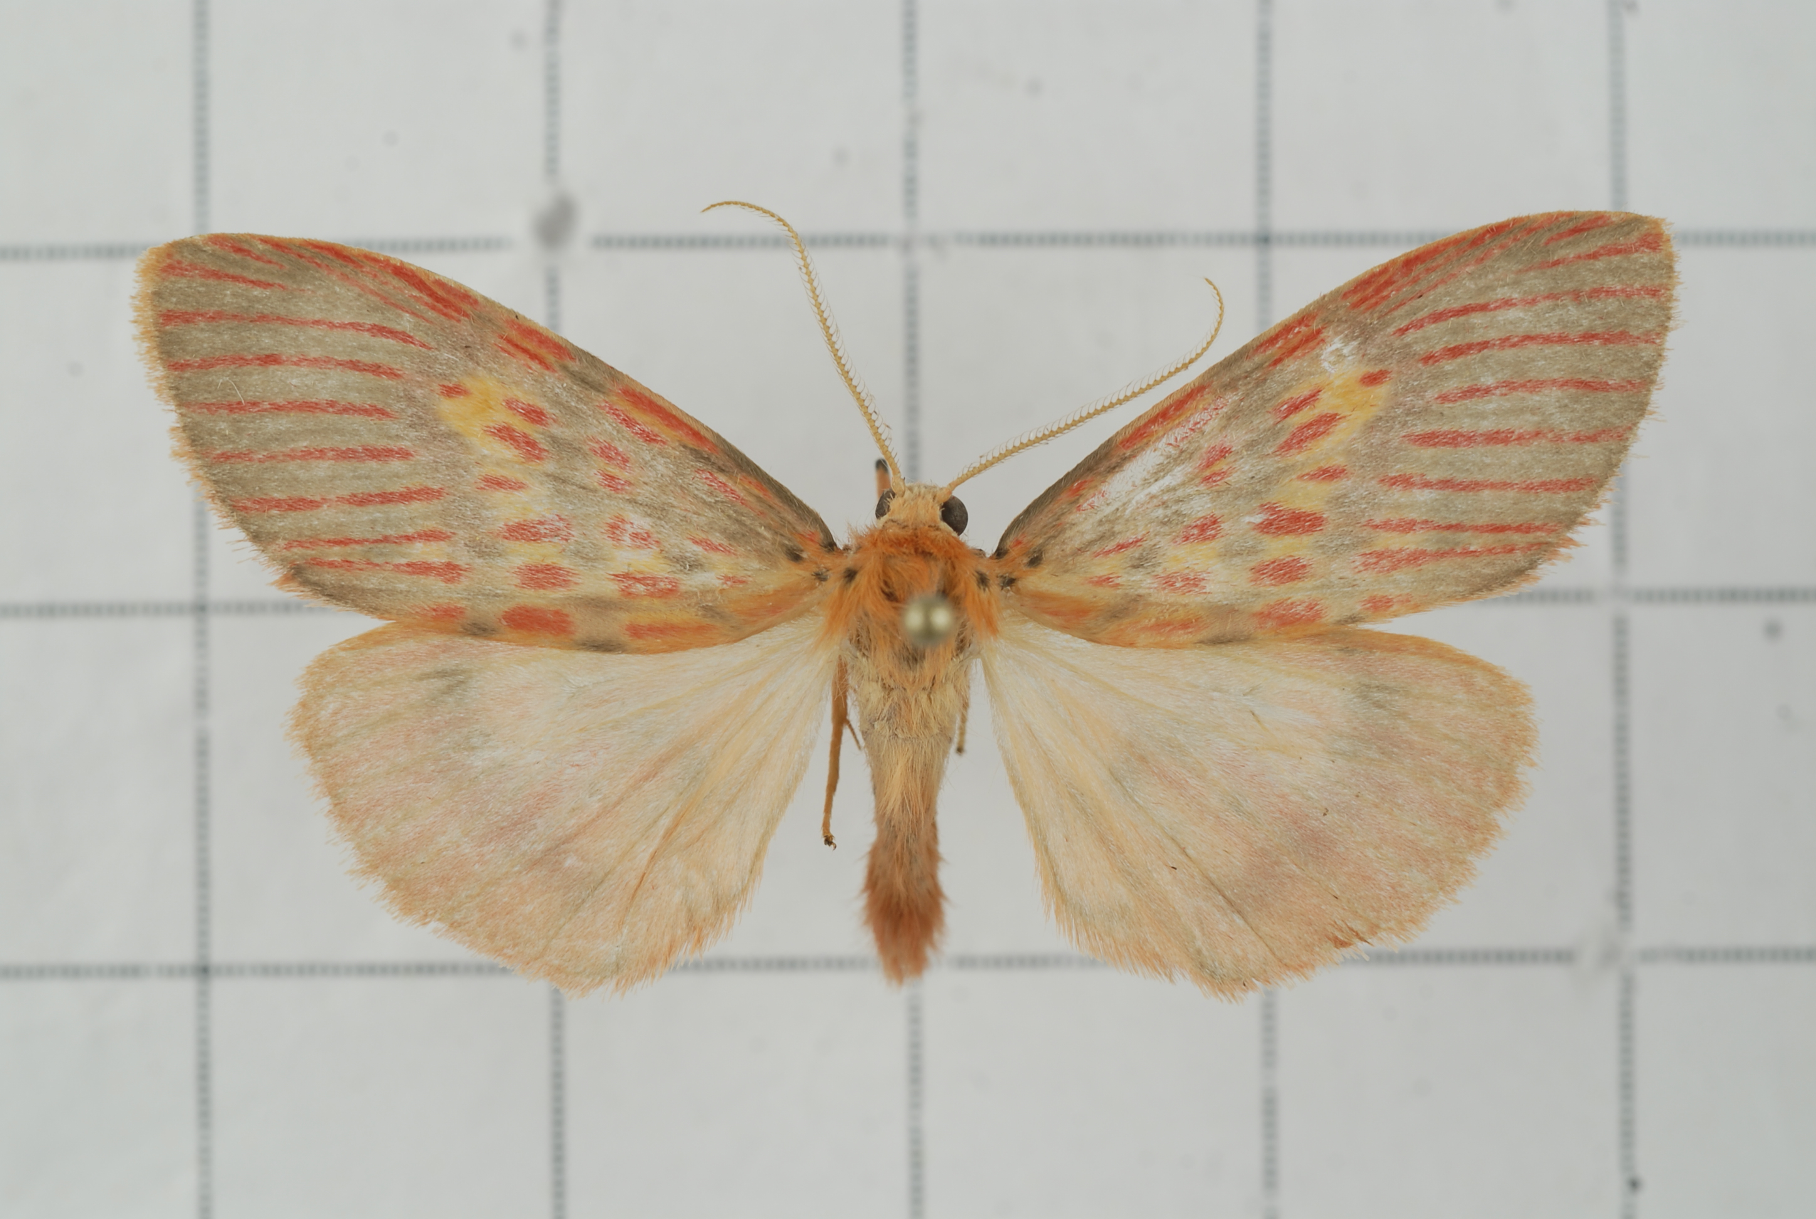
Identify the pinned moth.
Barsine callorufa
